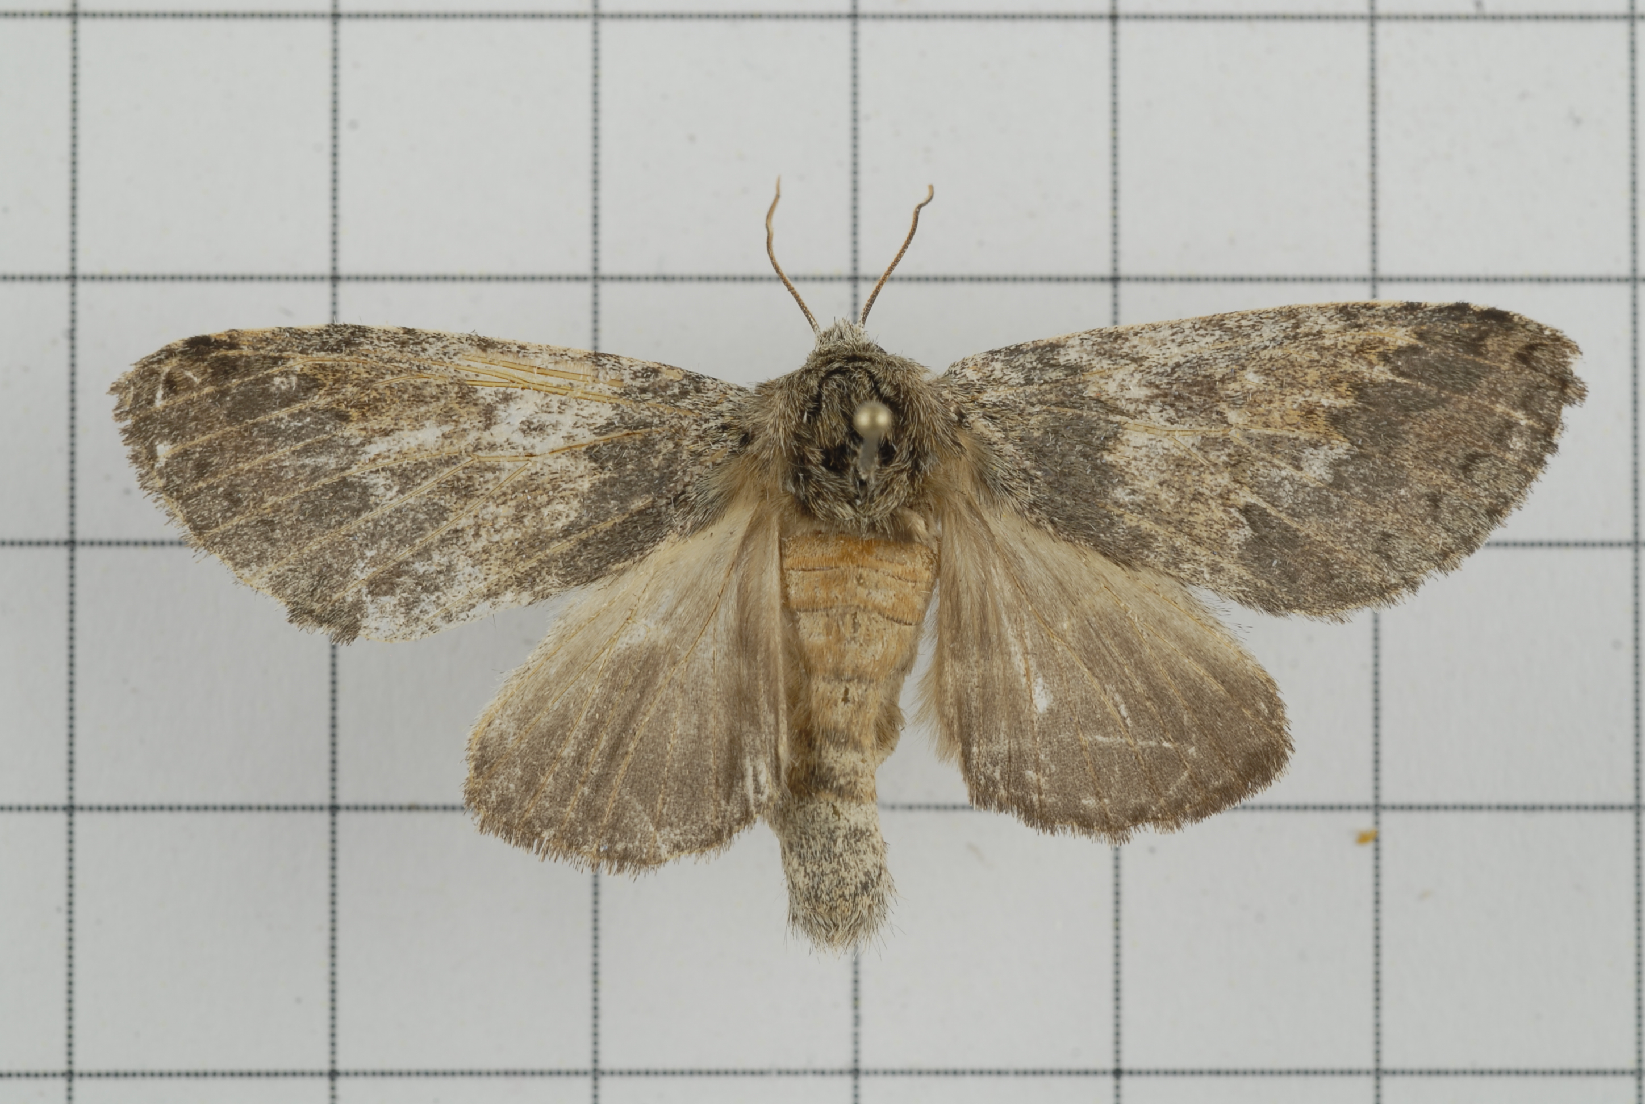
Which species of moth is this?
Disparia wilemani
